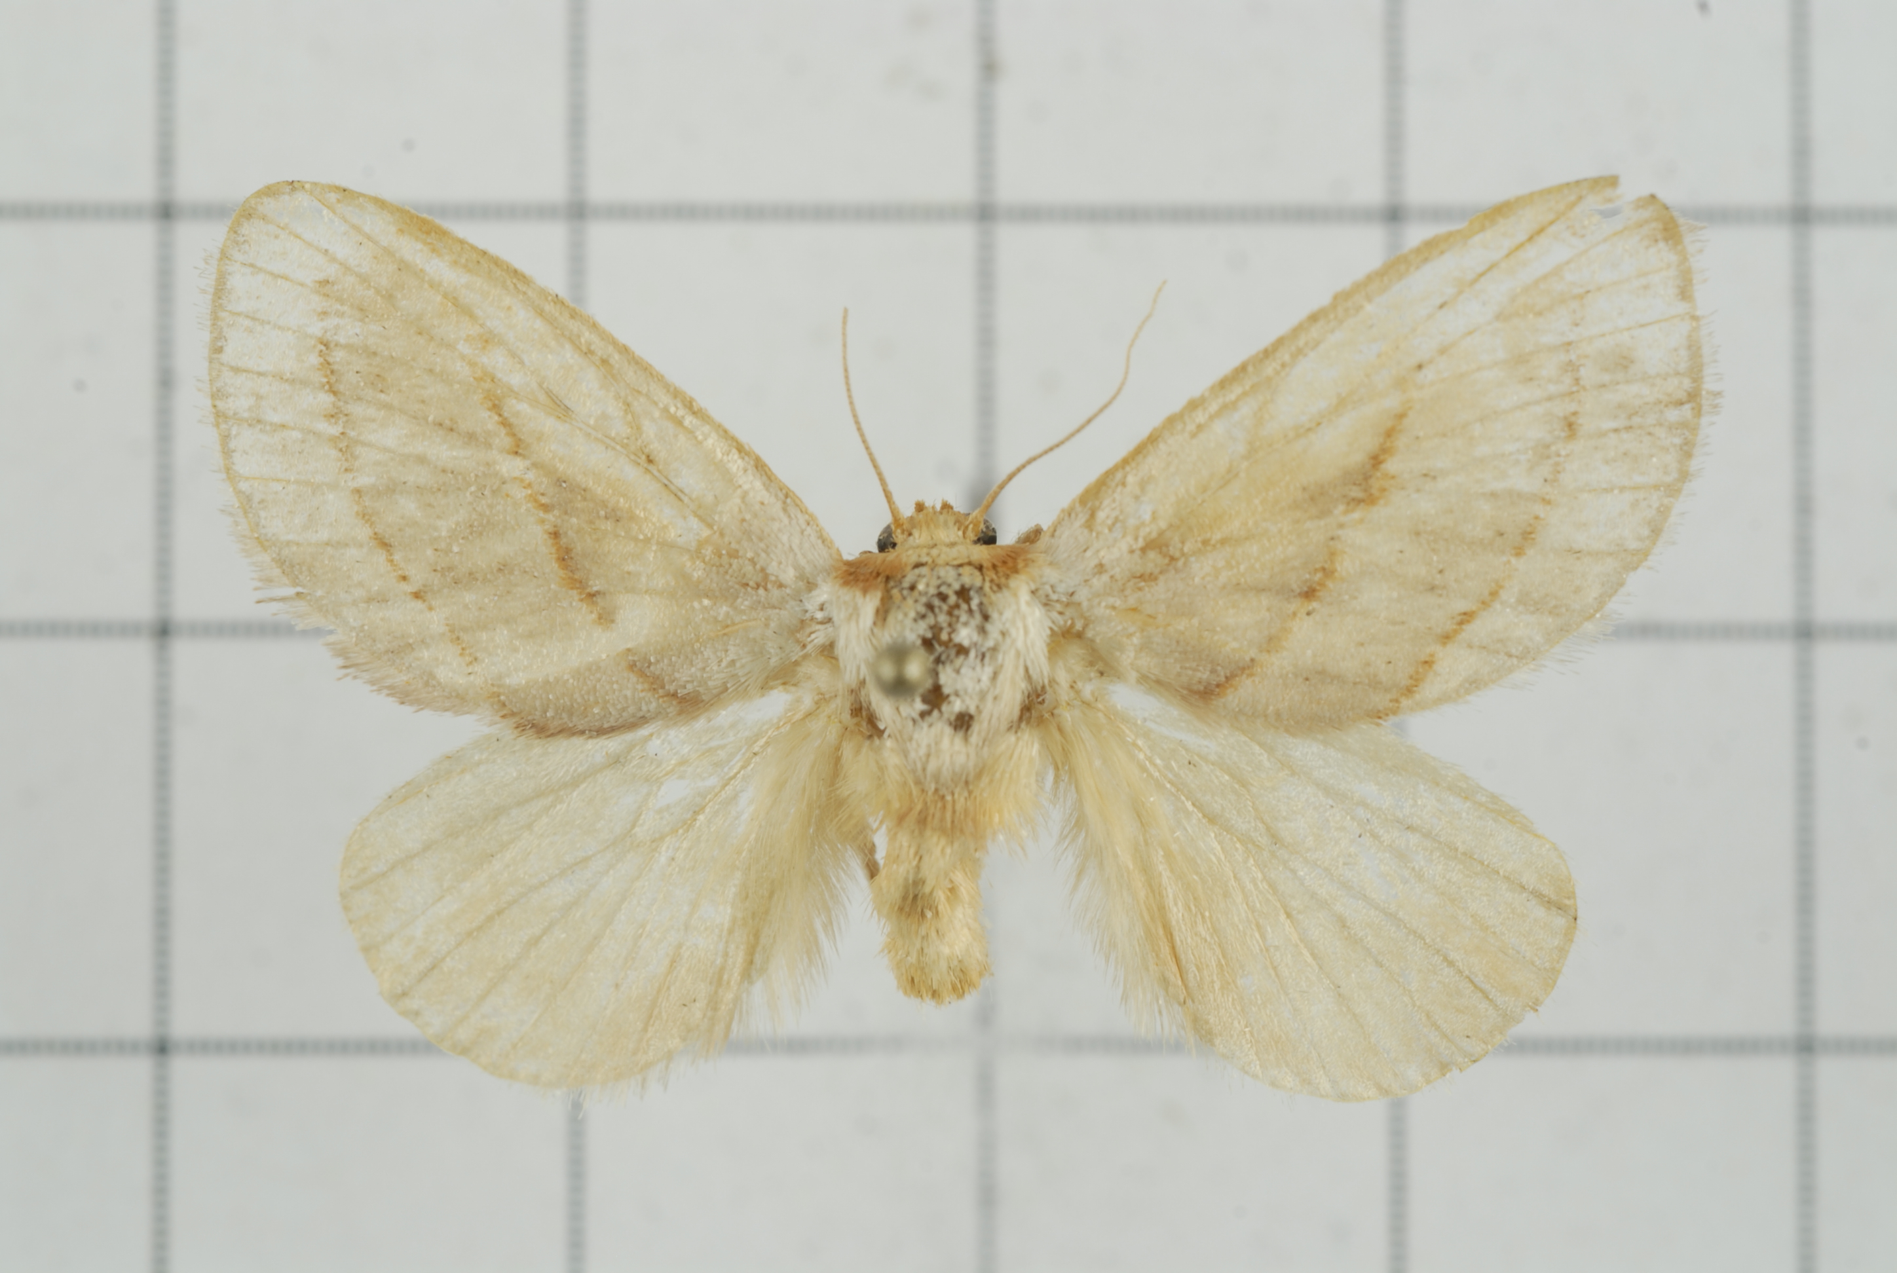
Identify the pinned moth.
Cania heppneri
